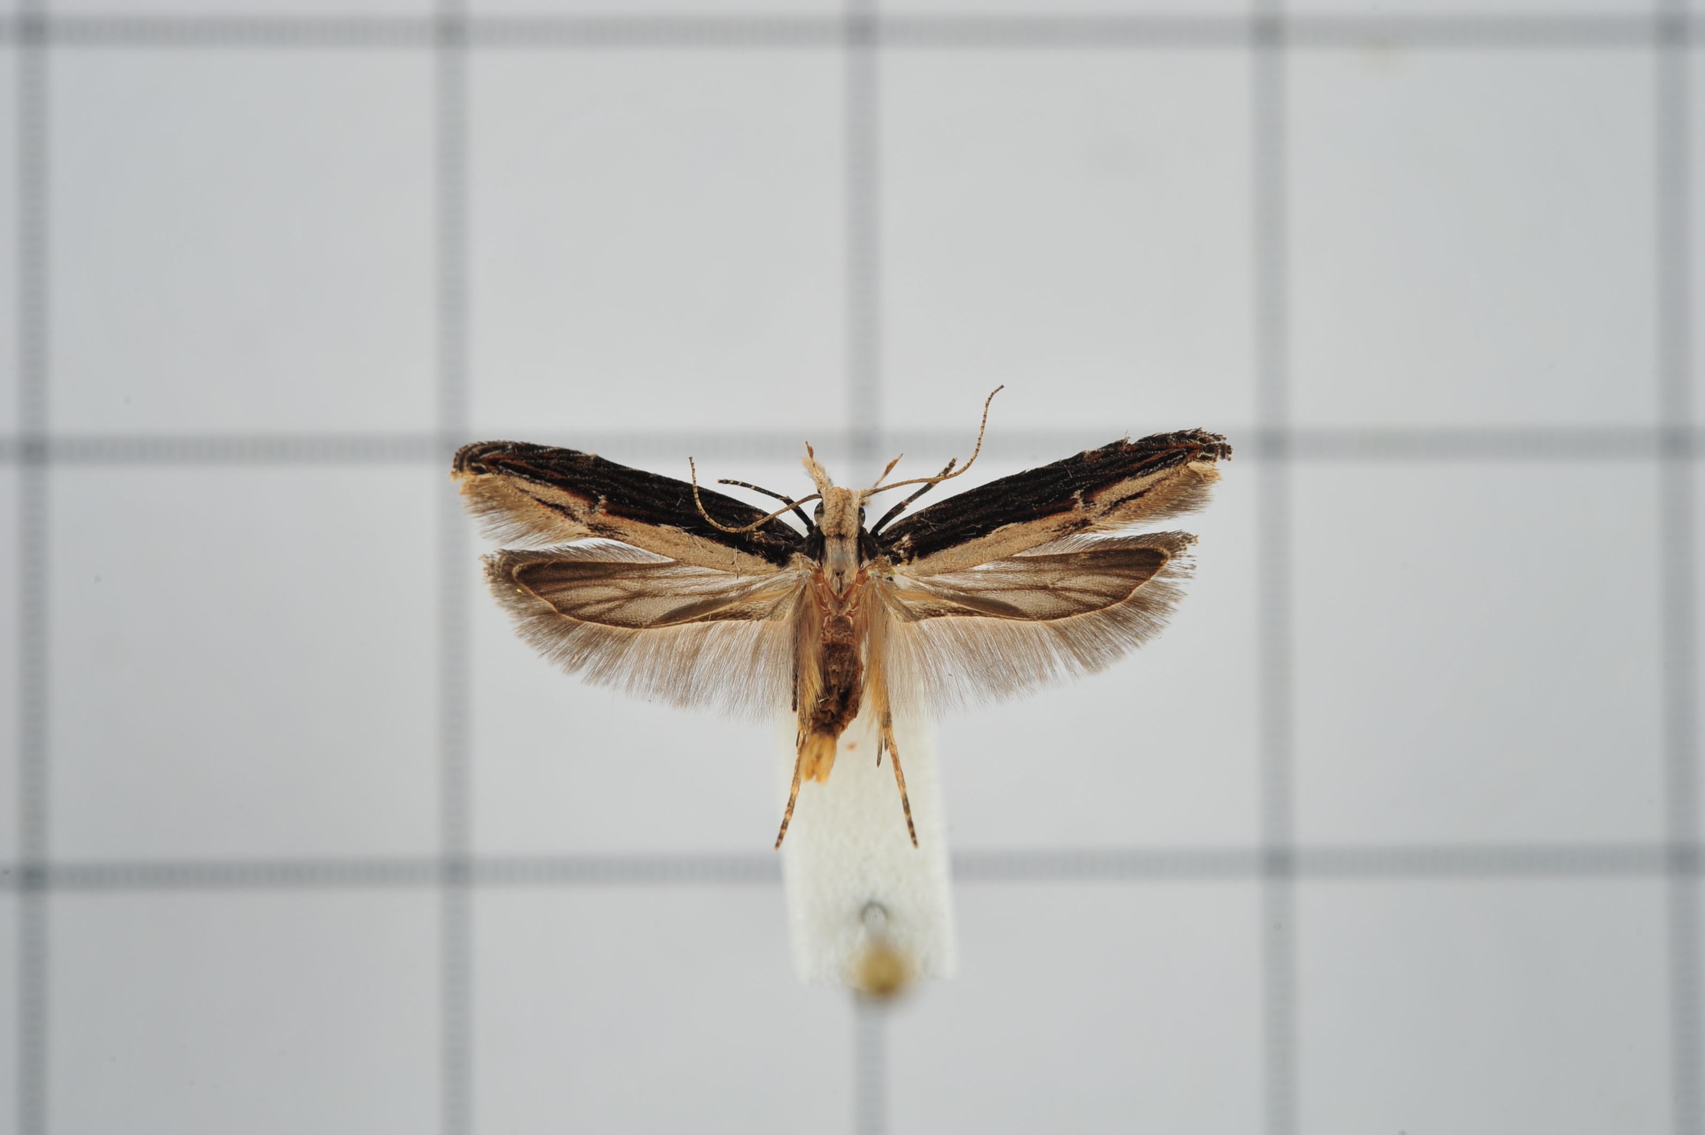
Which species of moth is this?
Hypatima spathota
